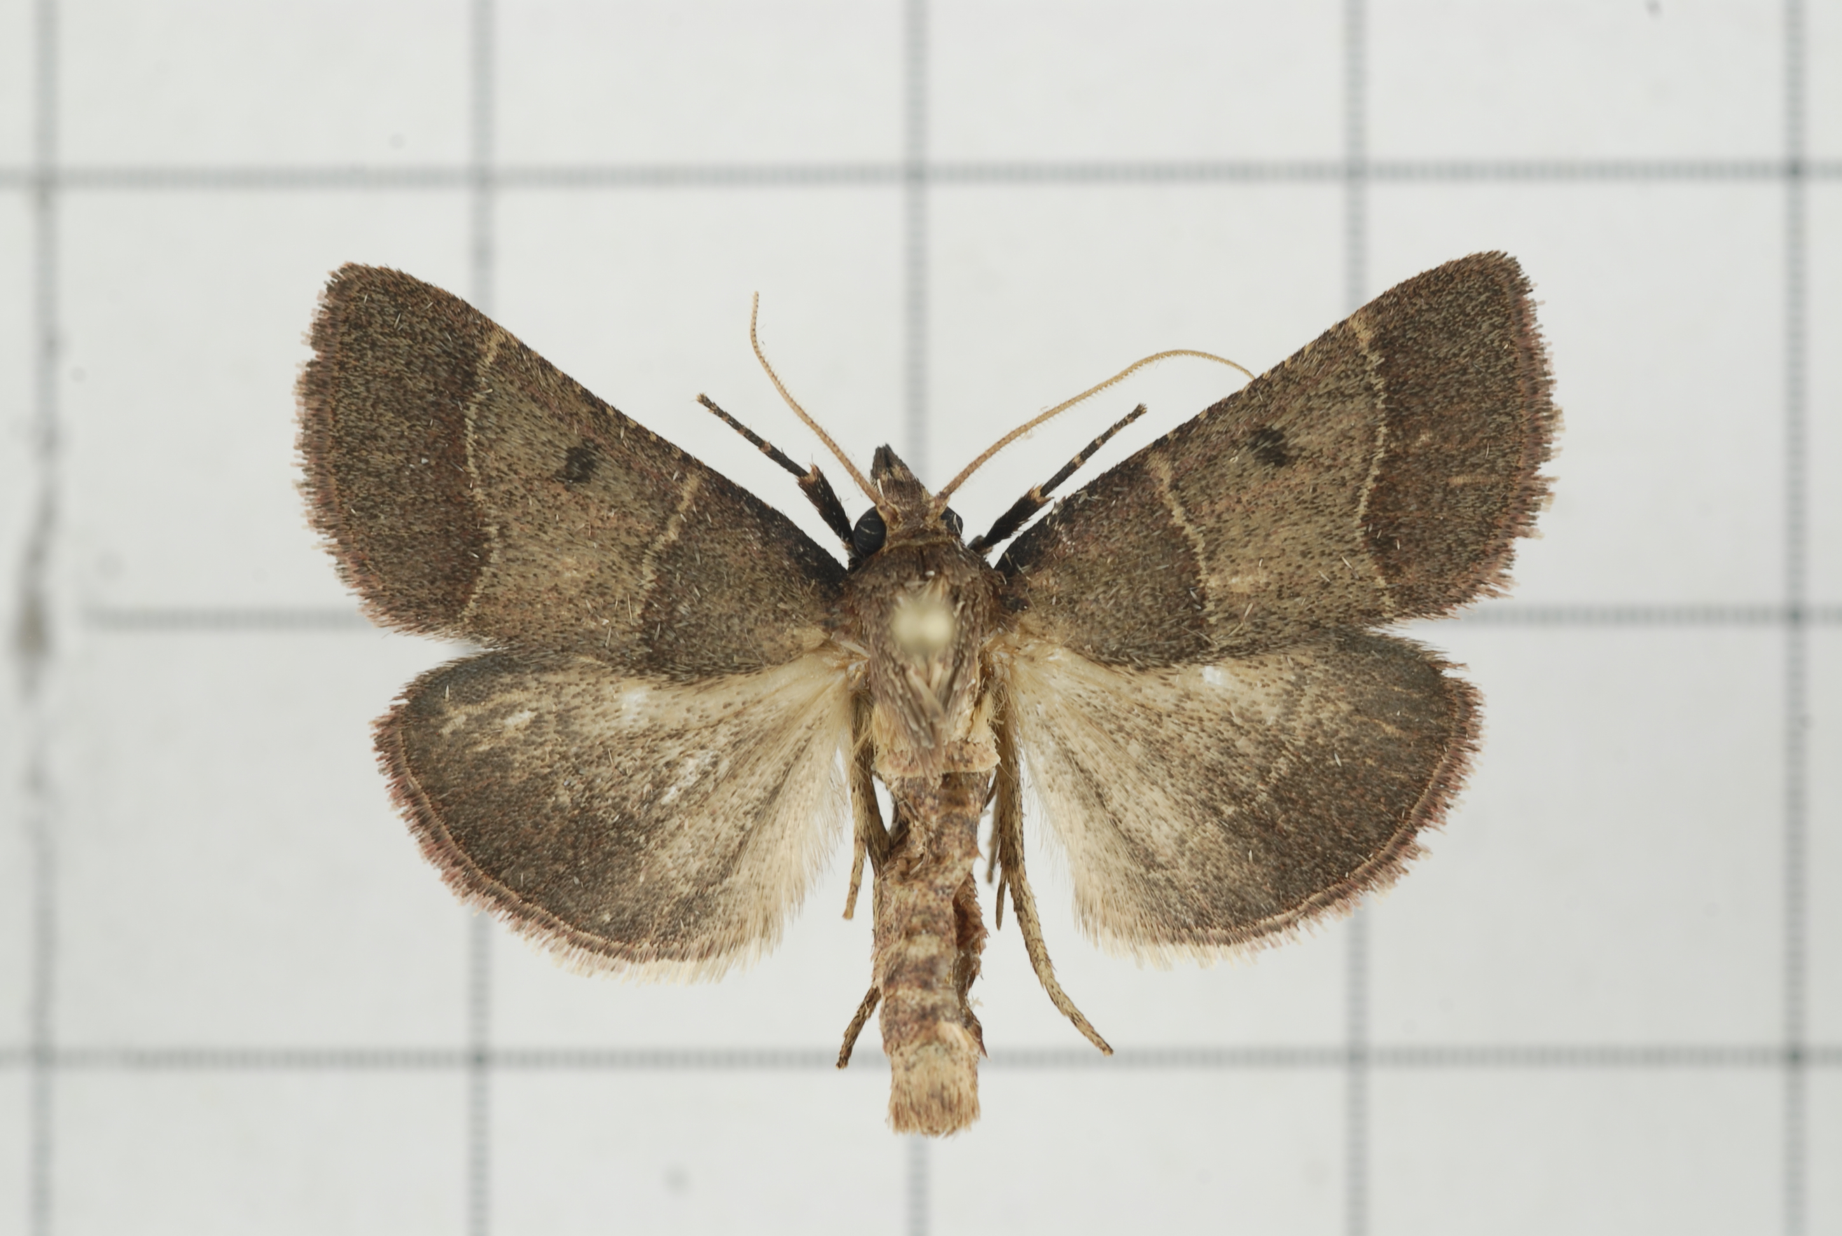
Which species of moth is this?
Arippara indicator
